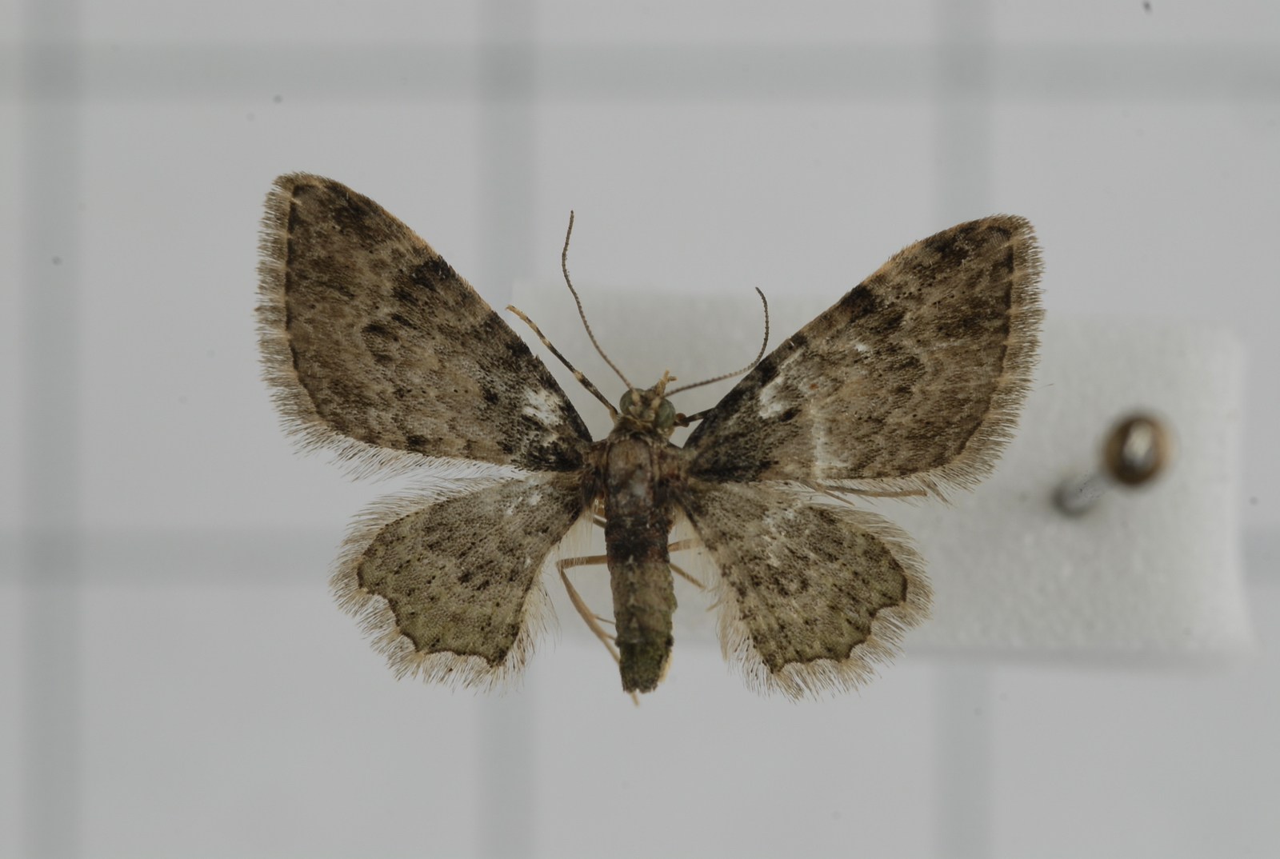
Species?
Bosara atypha
